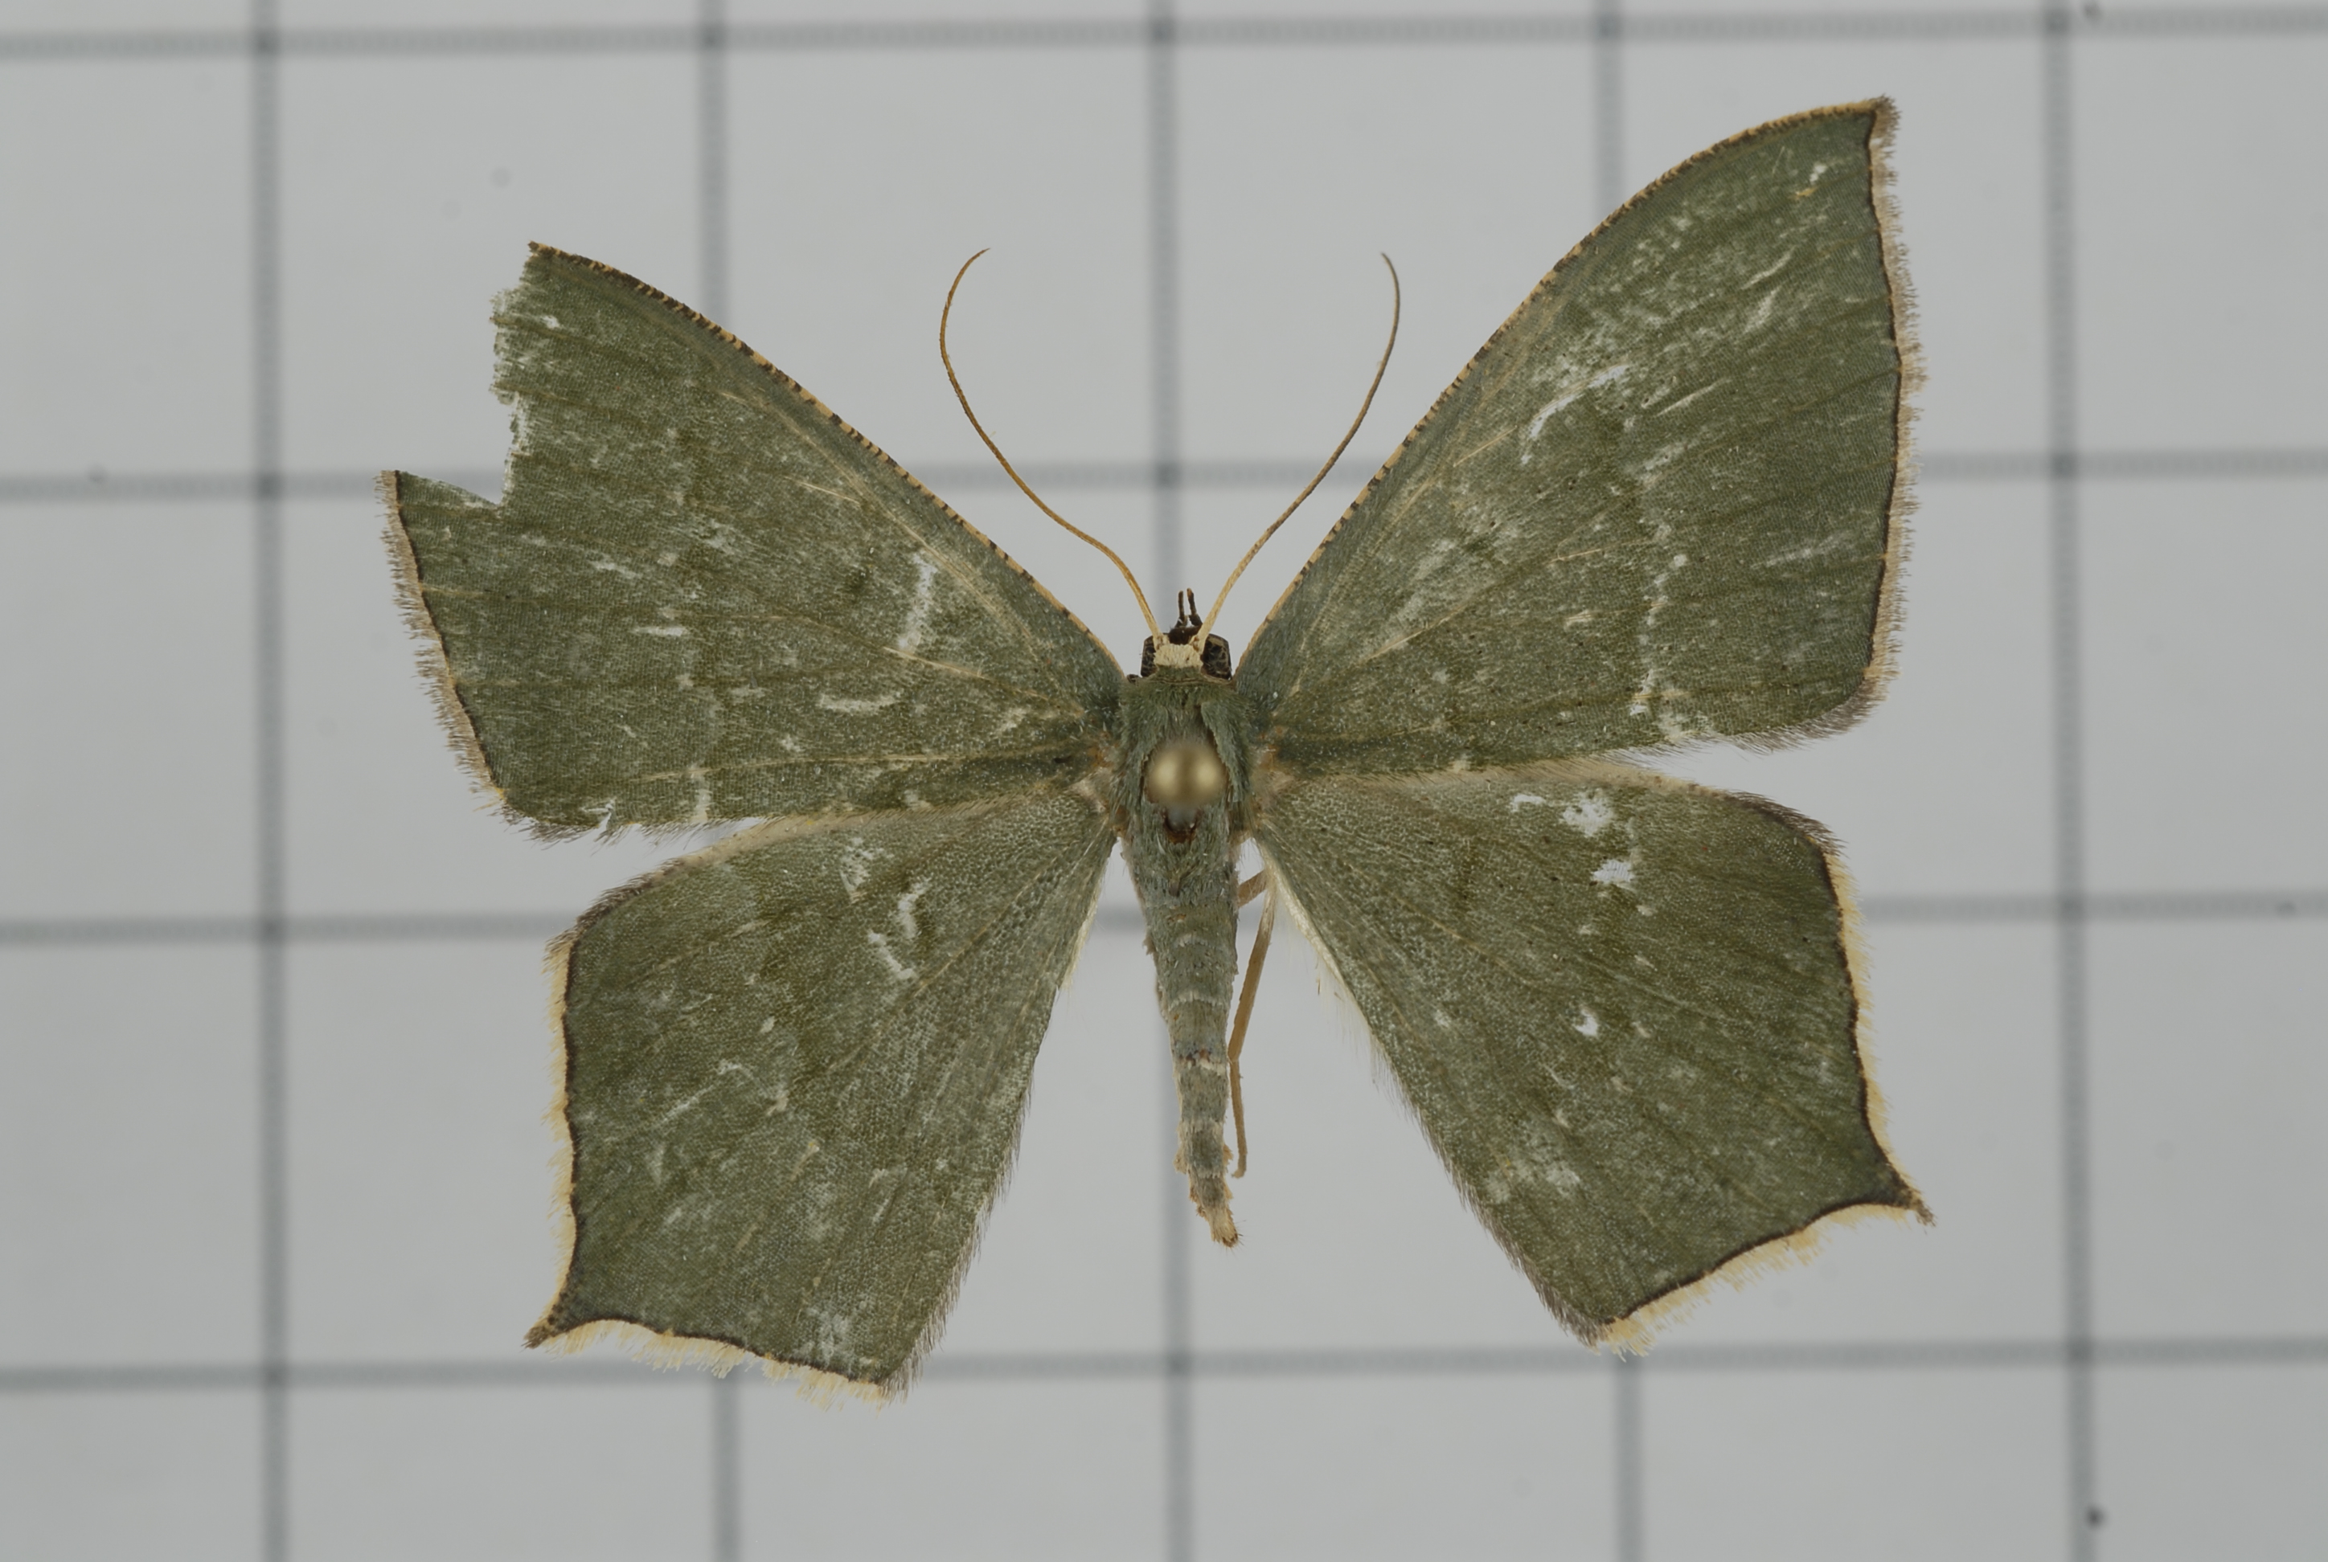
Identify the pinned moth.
Maxates quadripunctata
